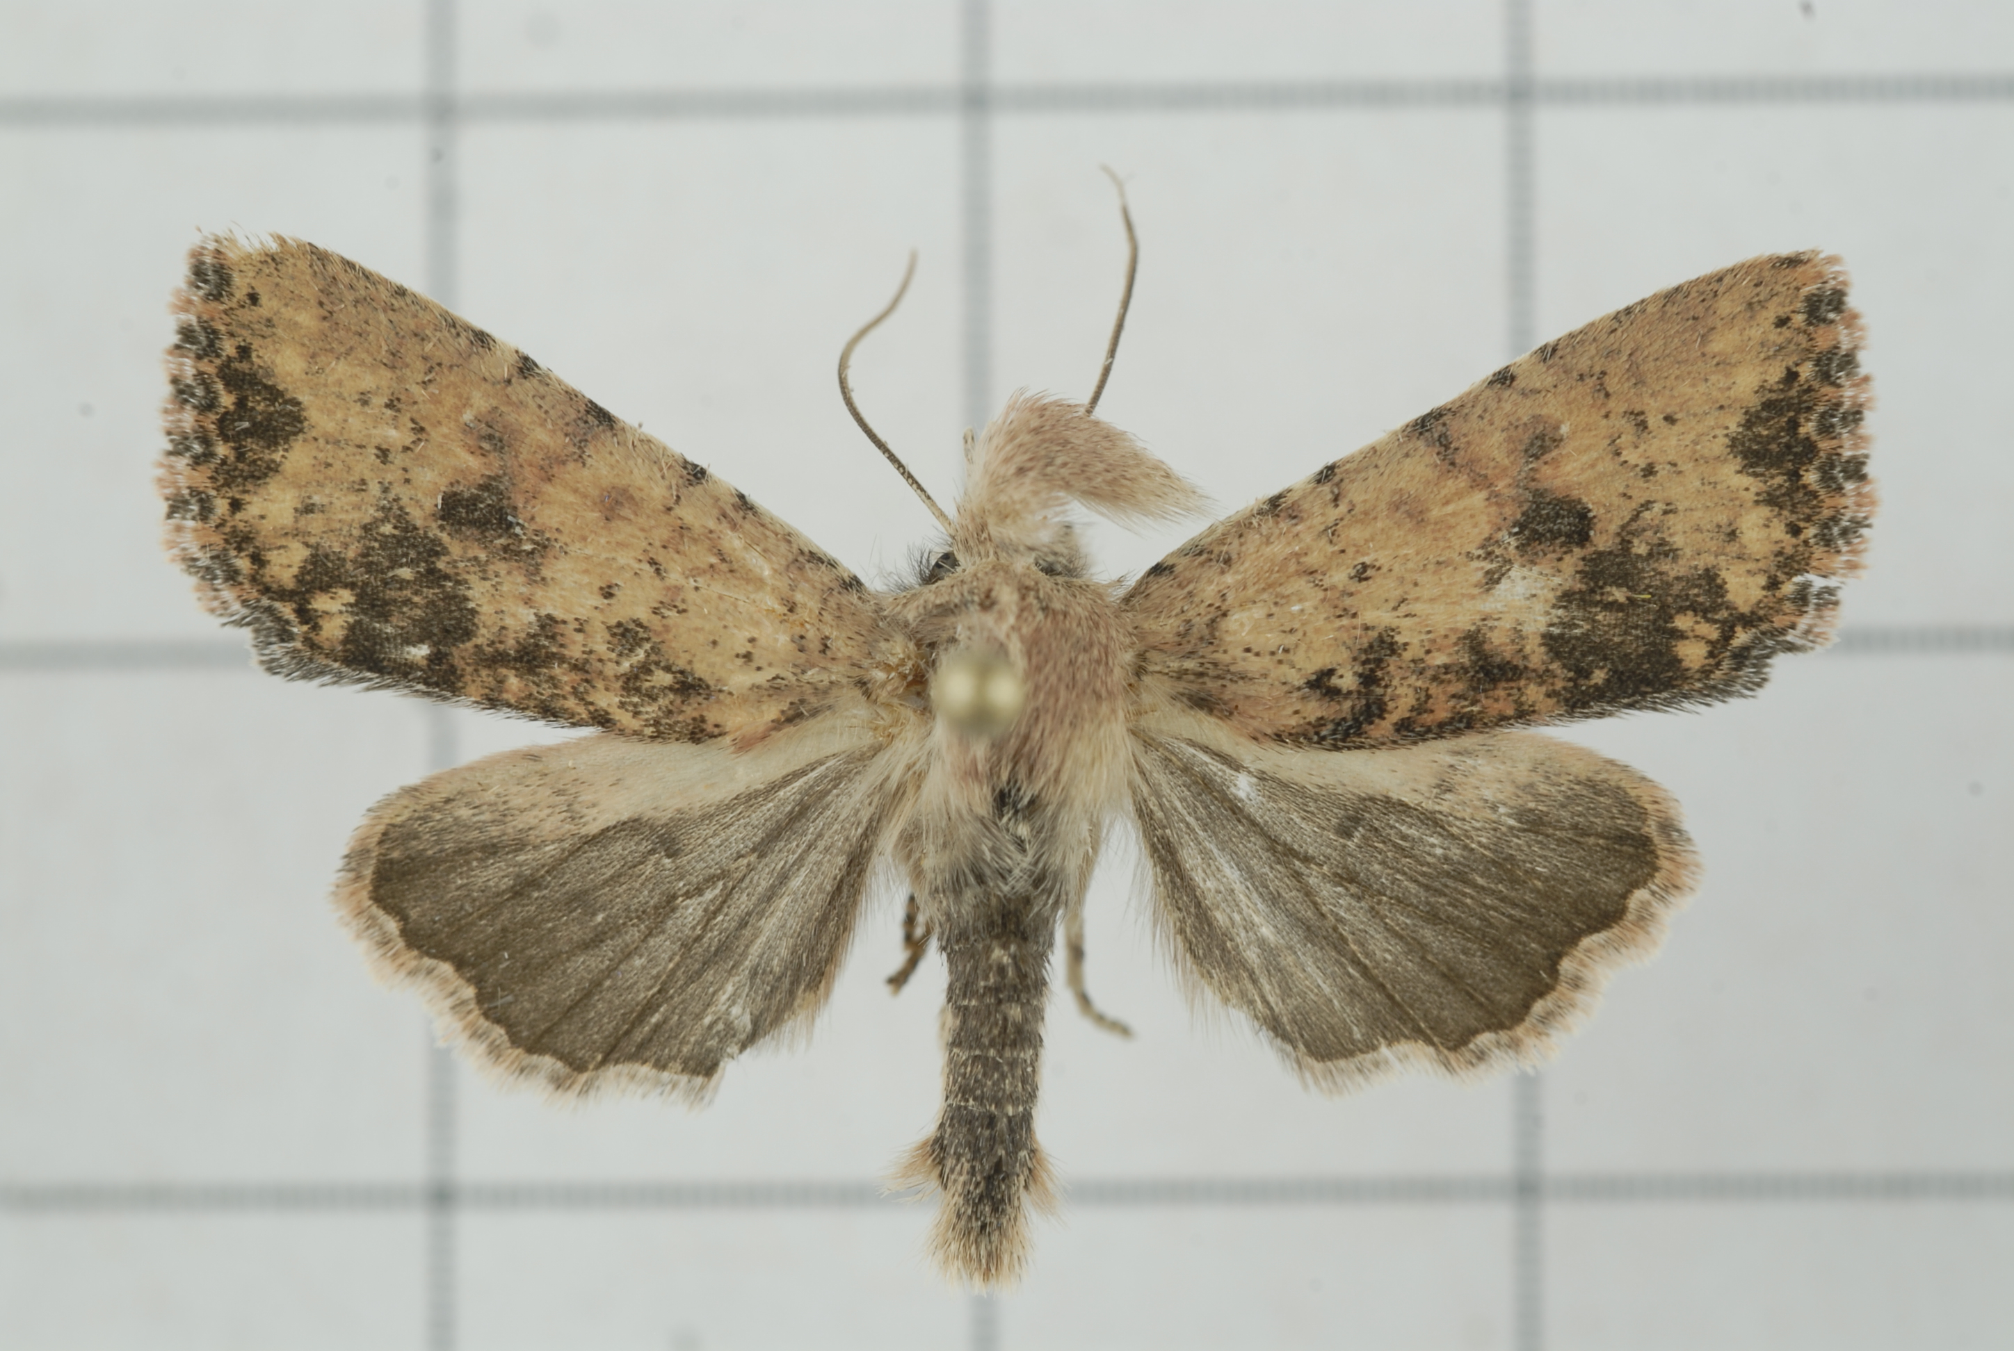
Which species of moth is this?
Hyalobole changae changae
